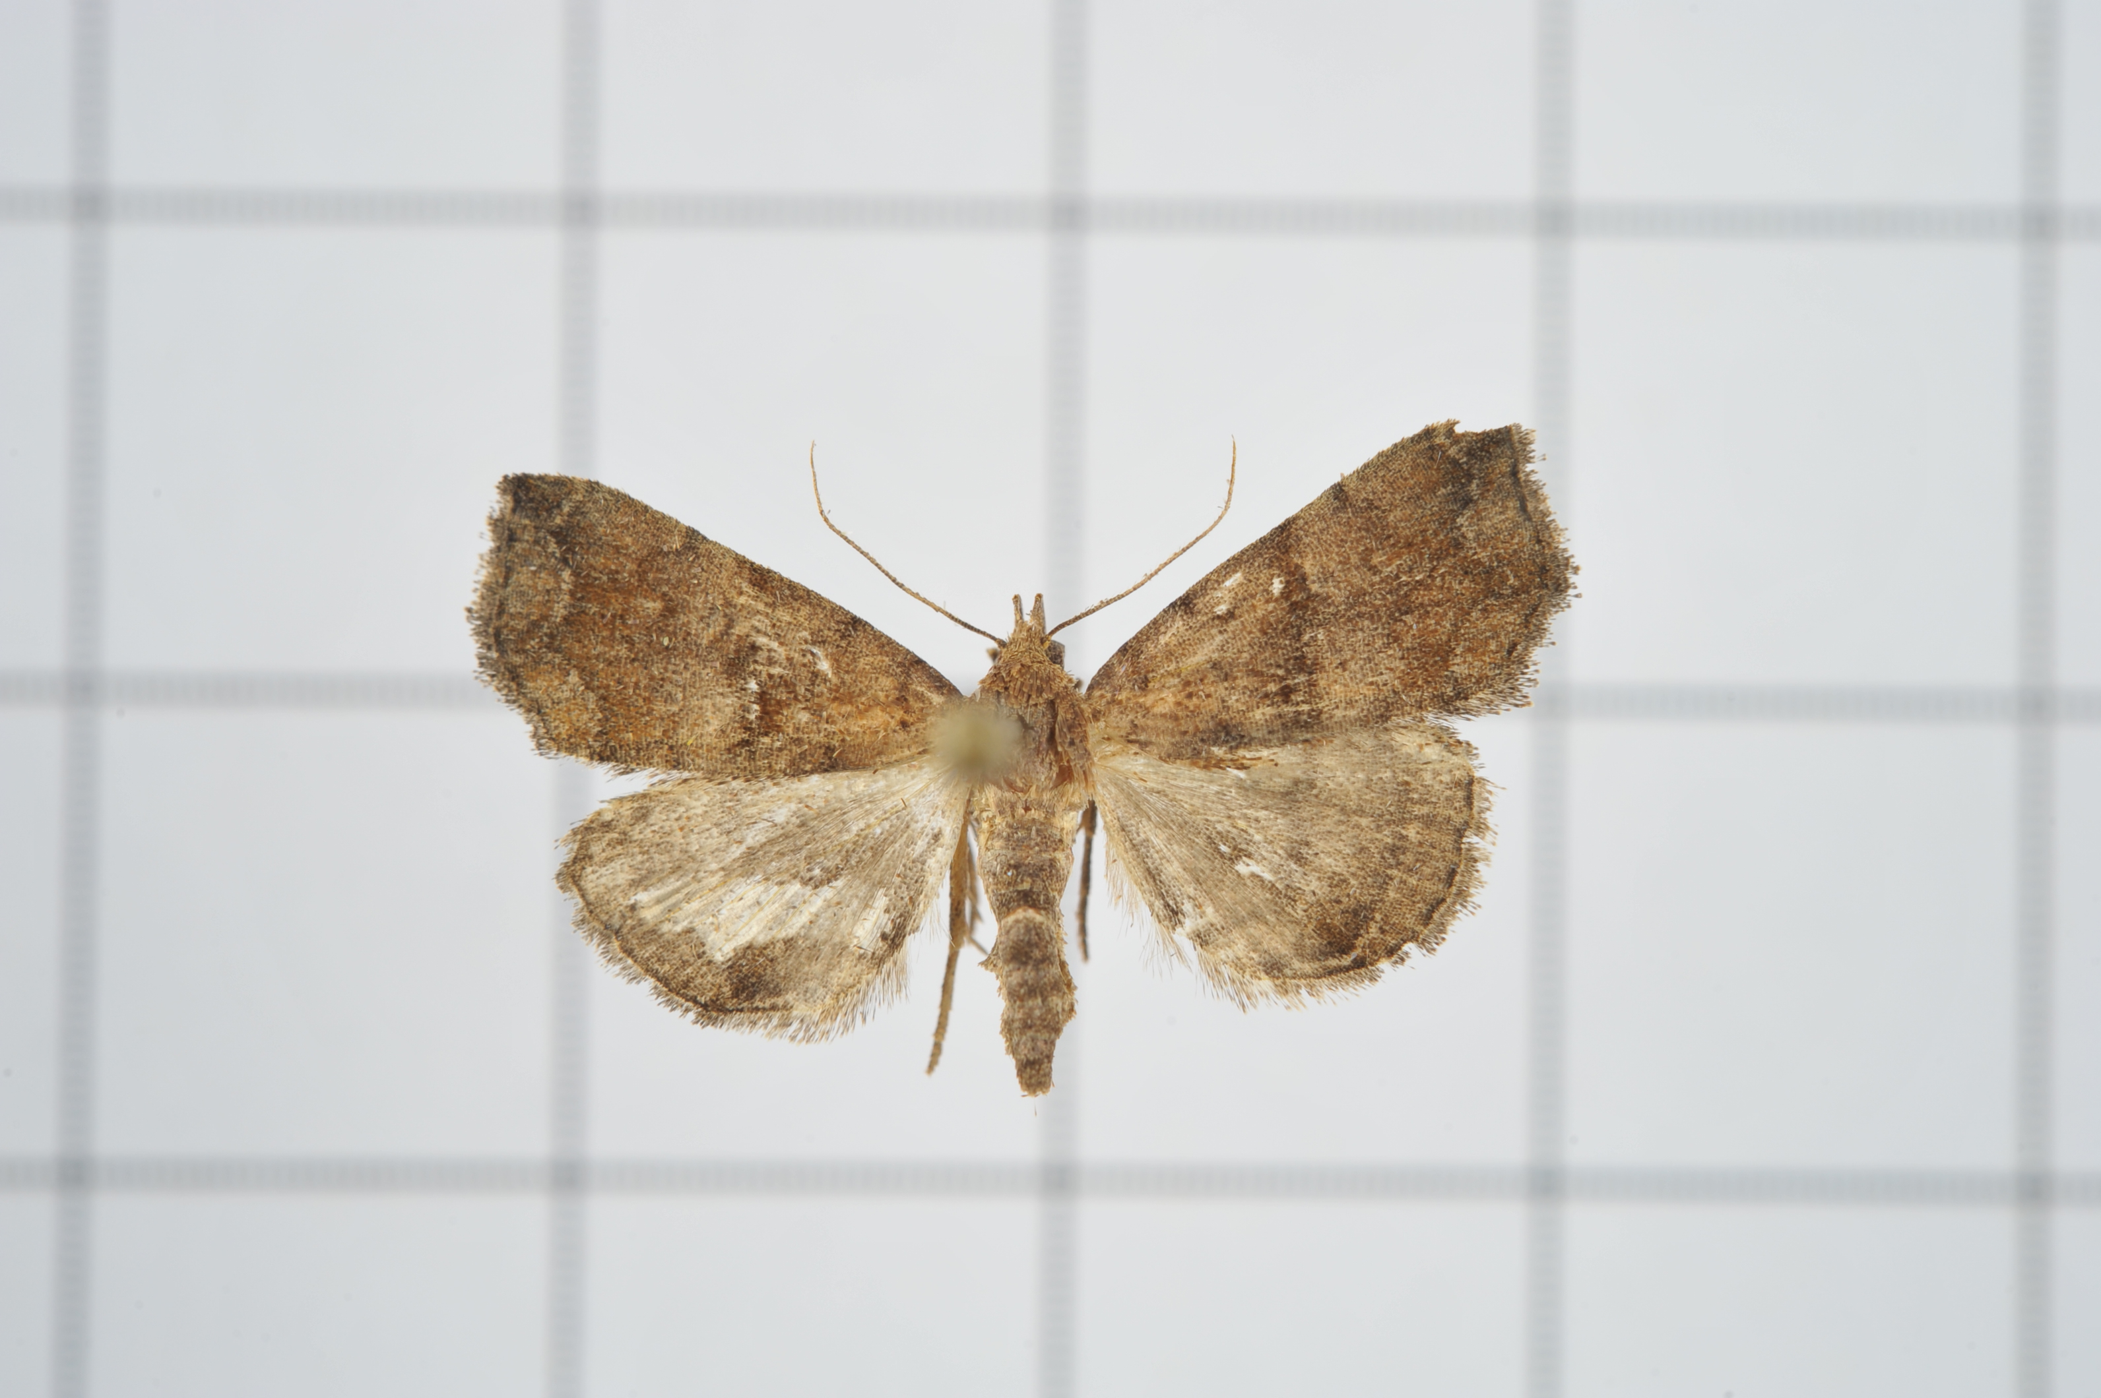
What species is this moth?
Hipoepa fractalis
